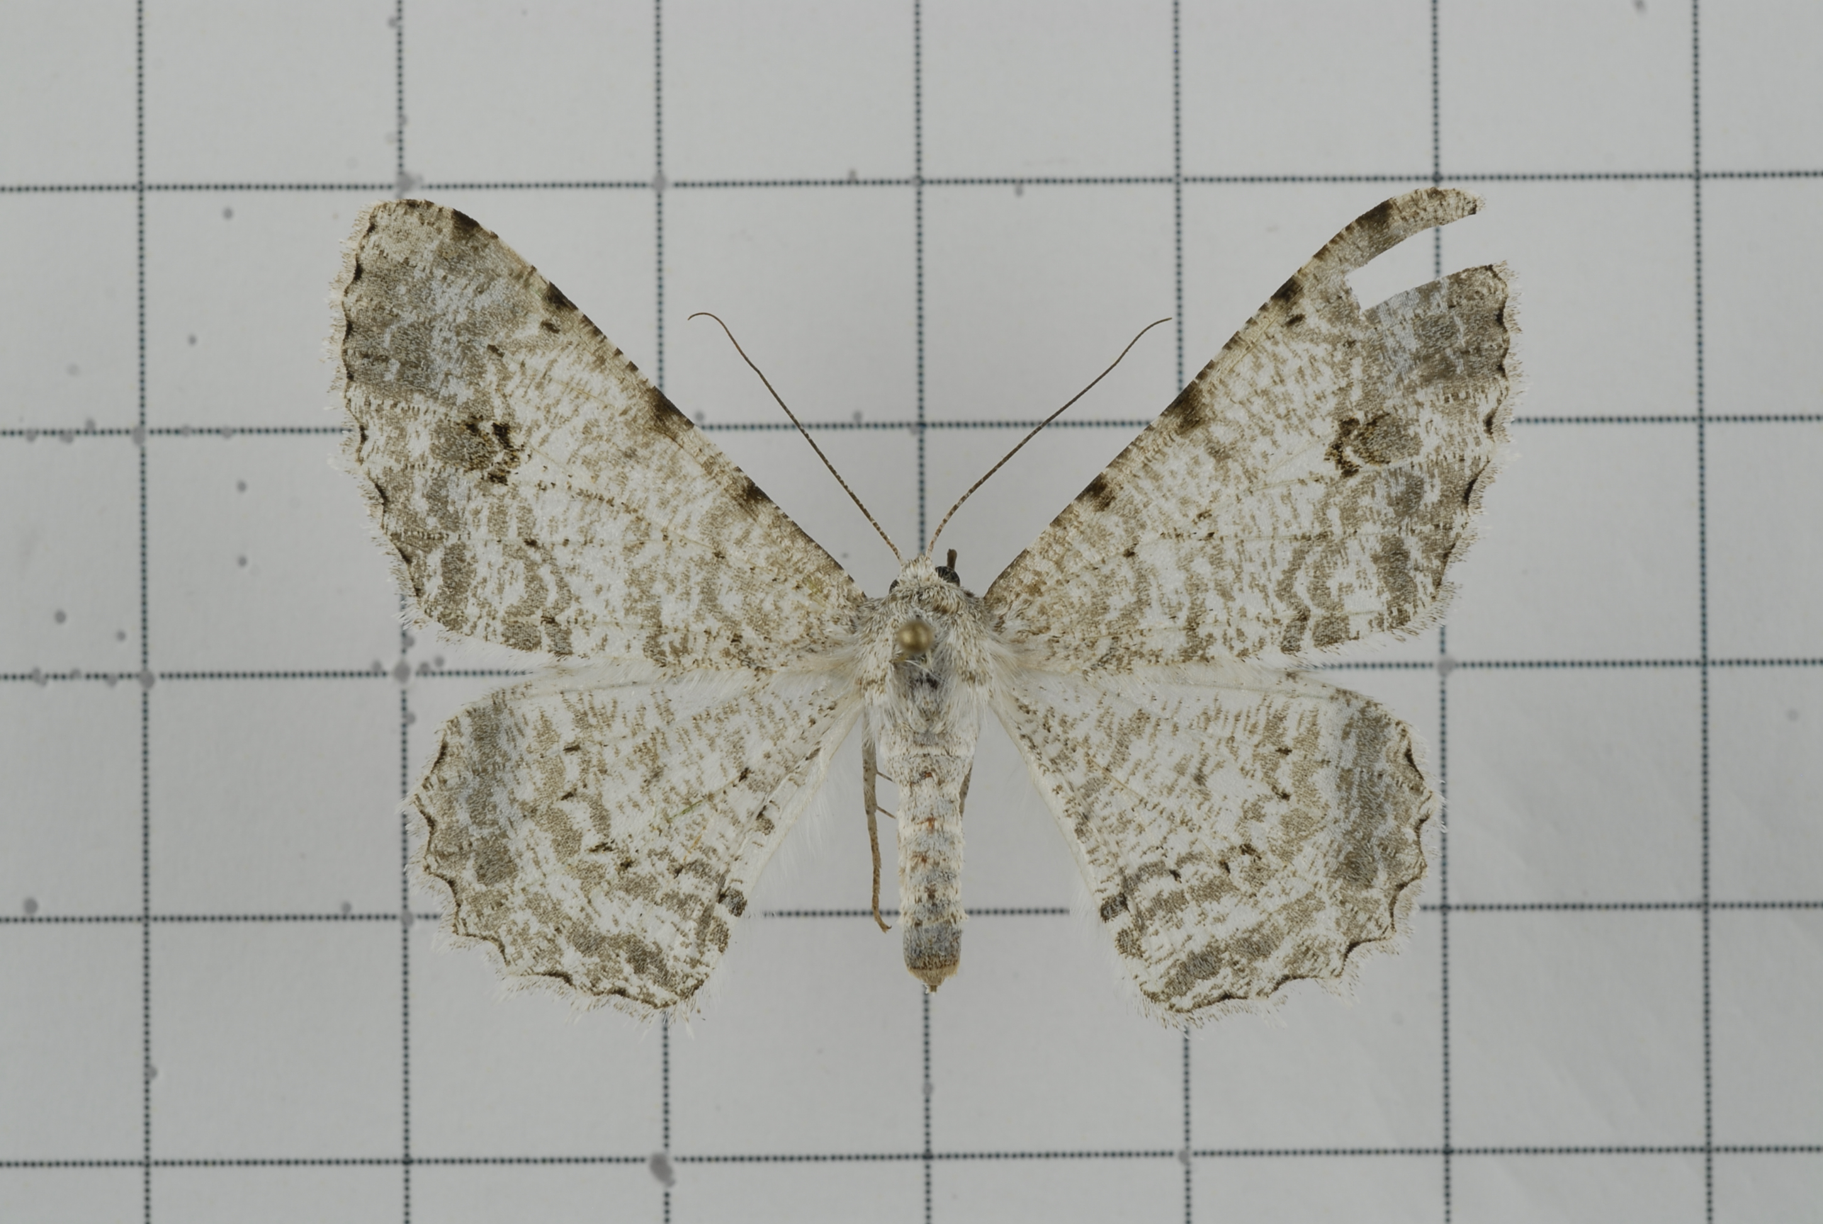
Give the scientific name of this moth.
Lassaba parvalbidaria parvalbidaria
